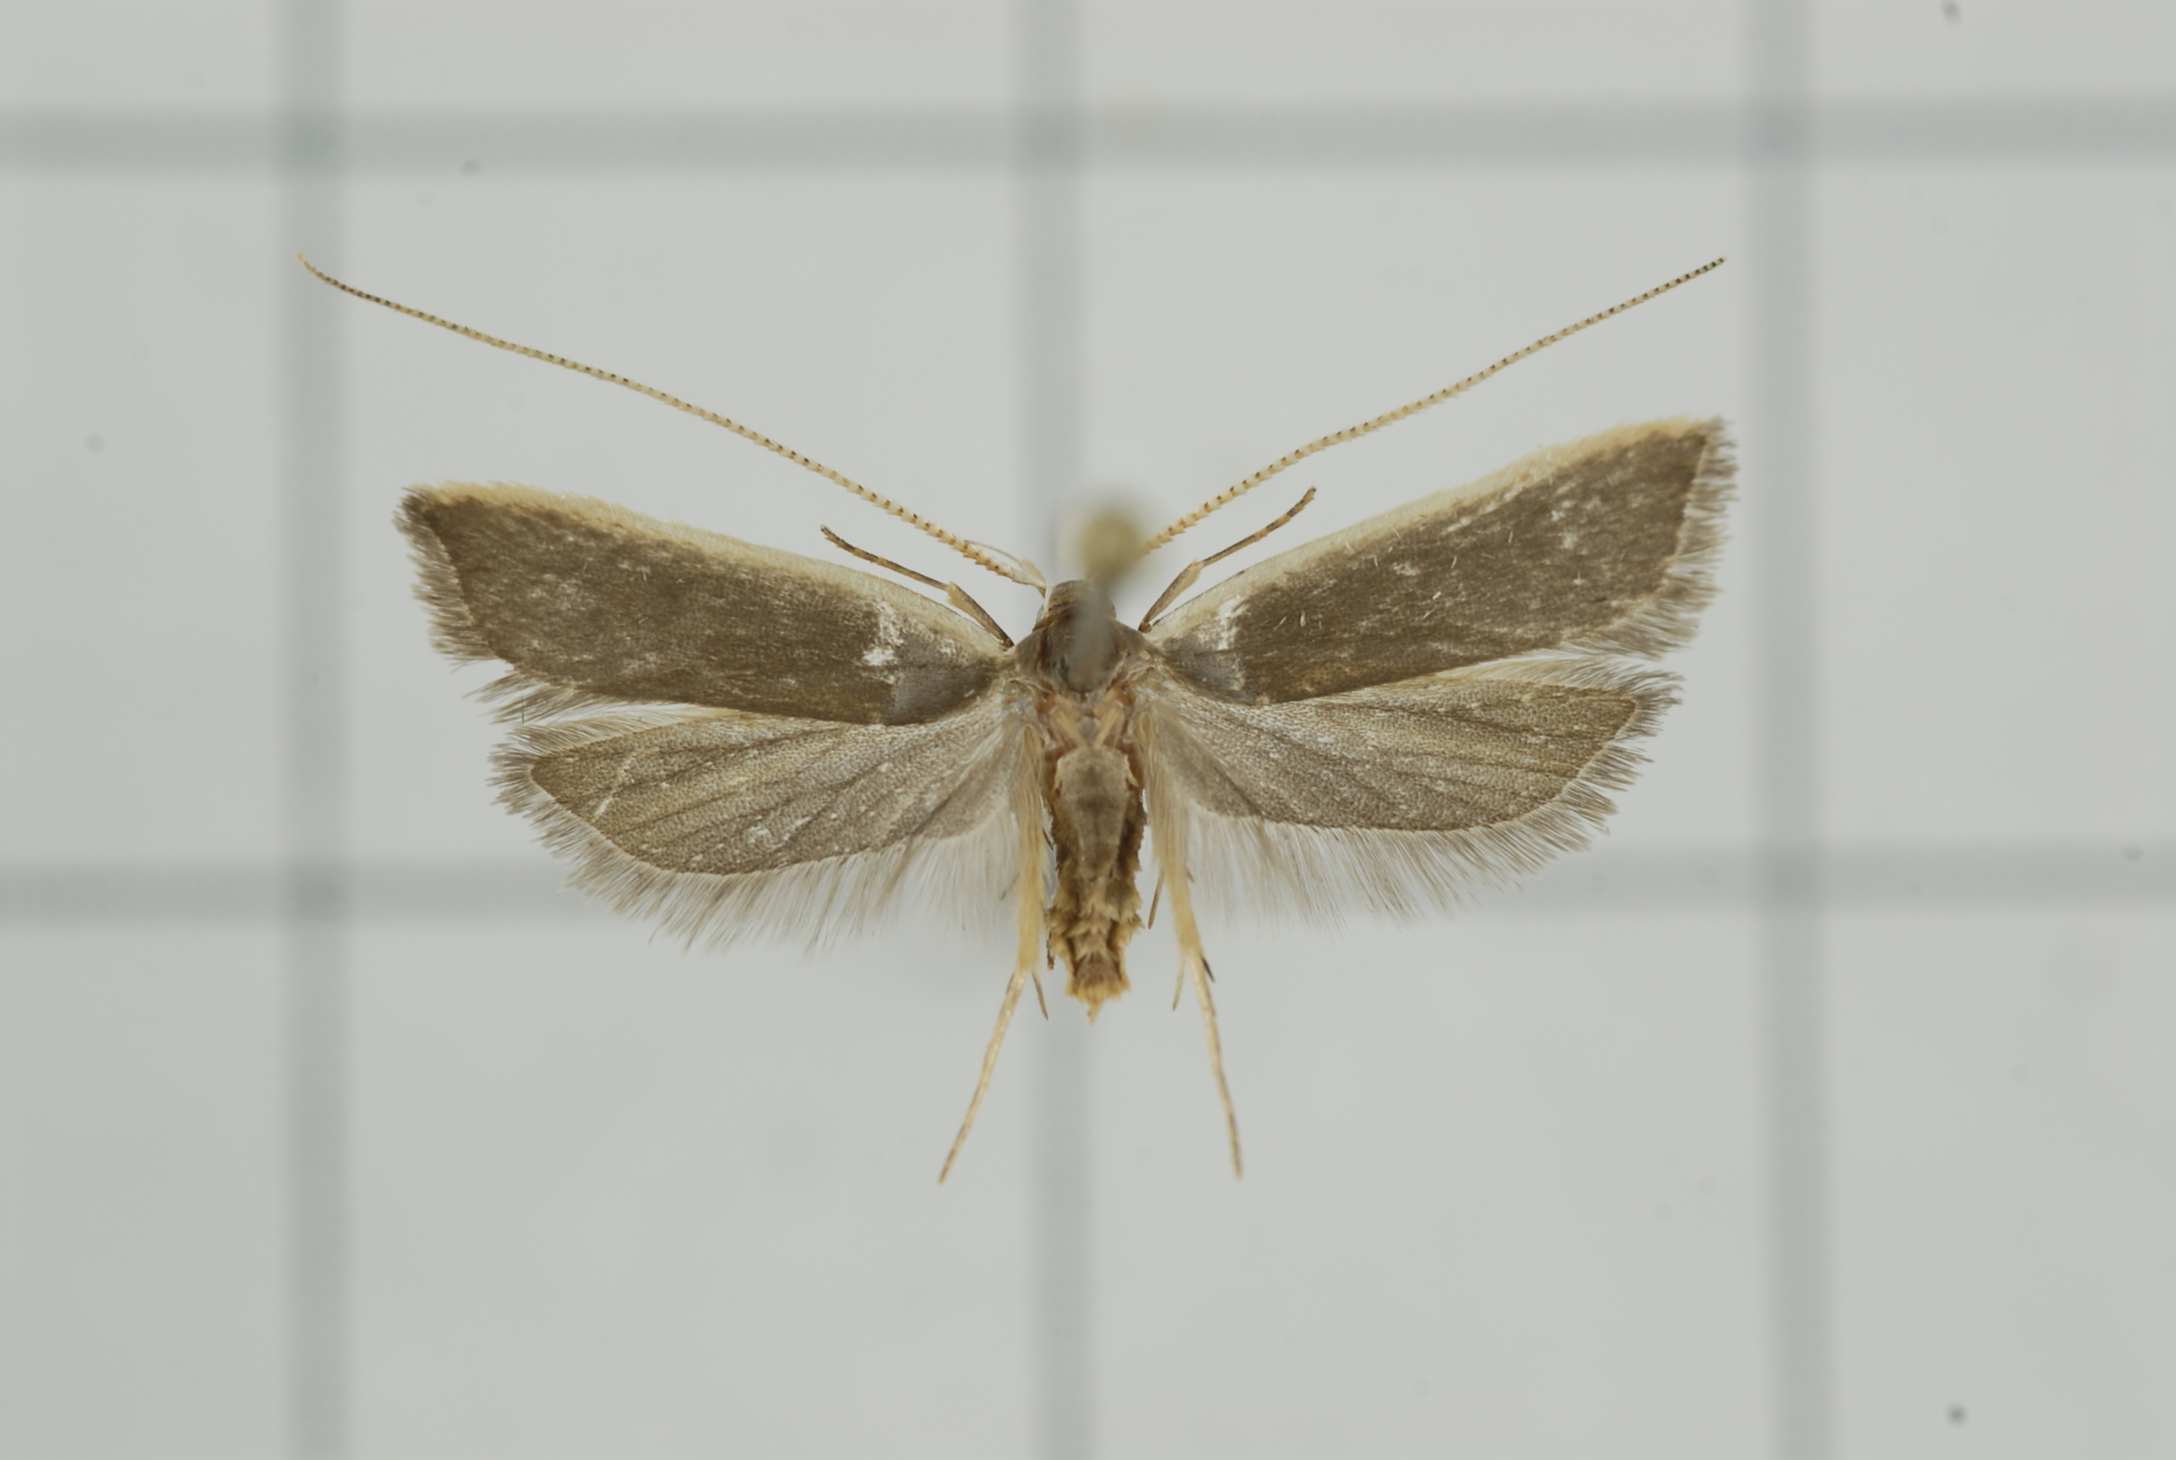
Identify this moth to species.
Homaloxestis myeloxesta
